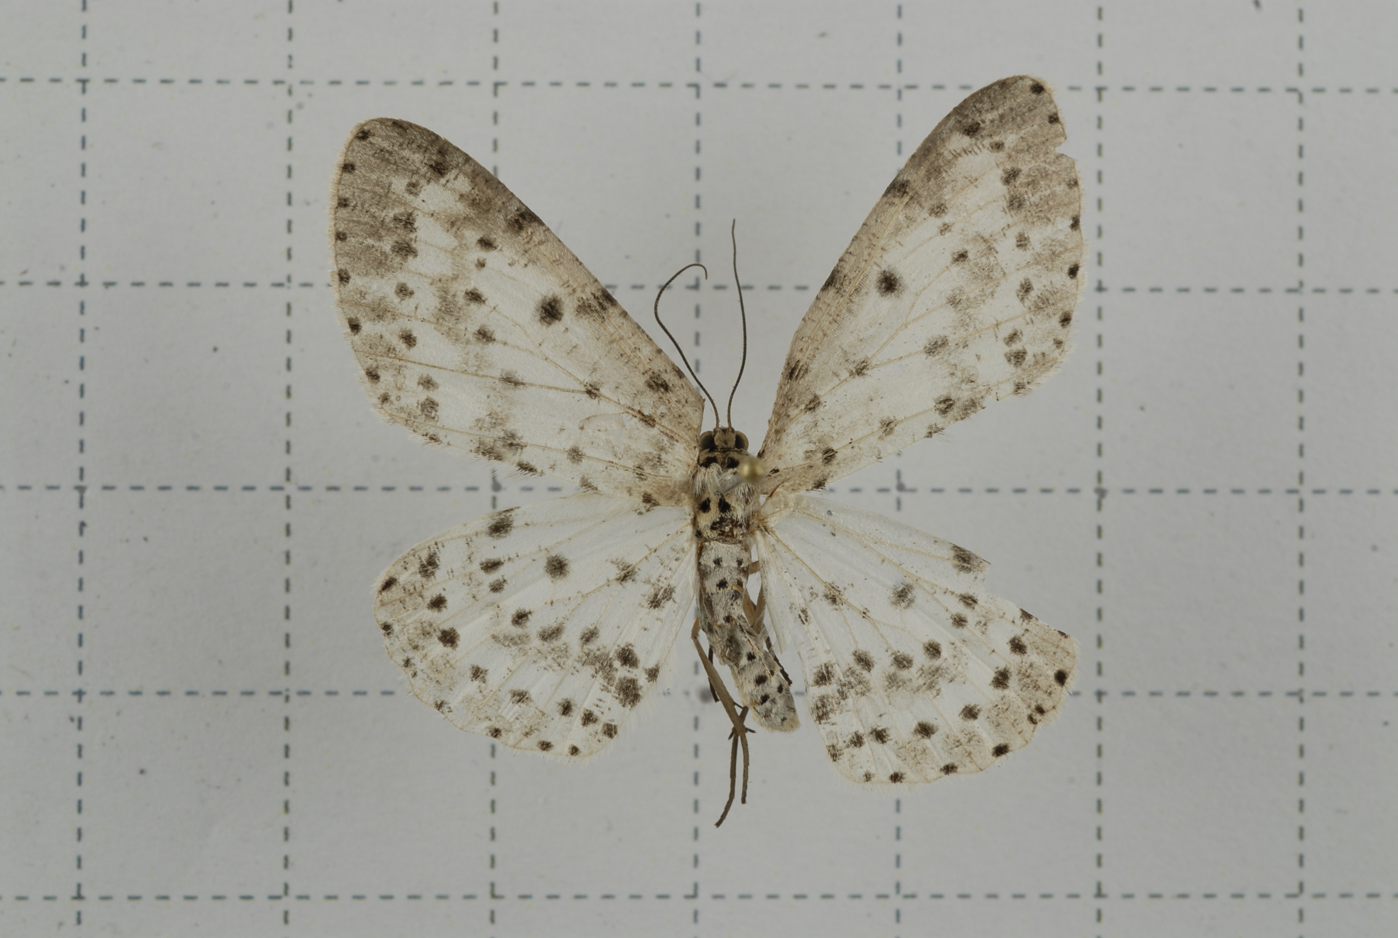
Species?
Percnia suffusa
